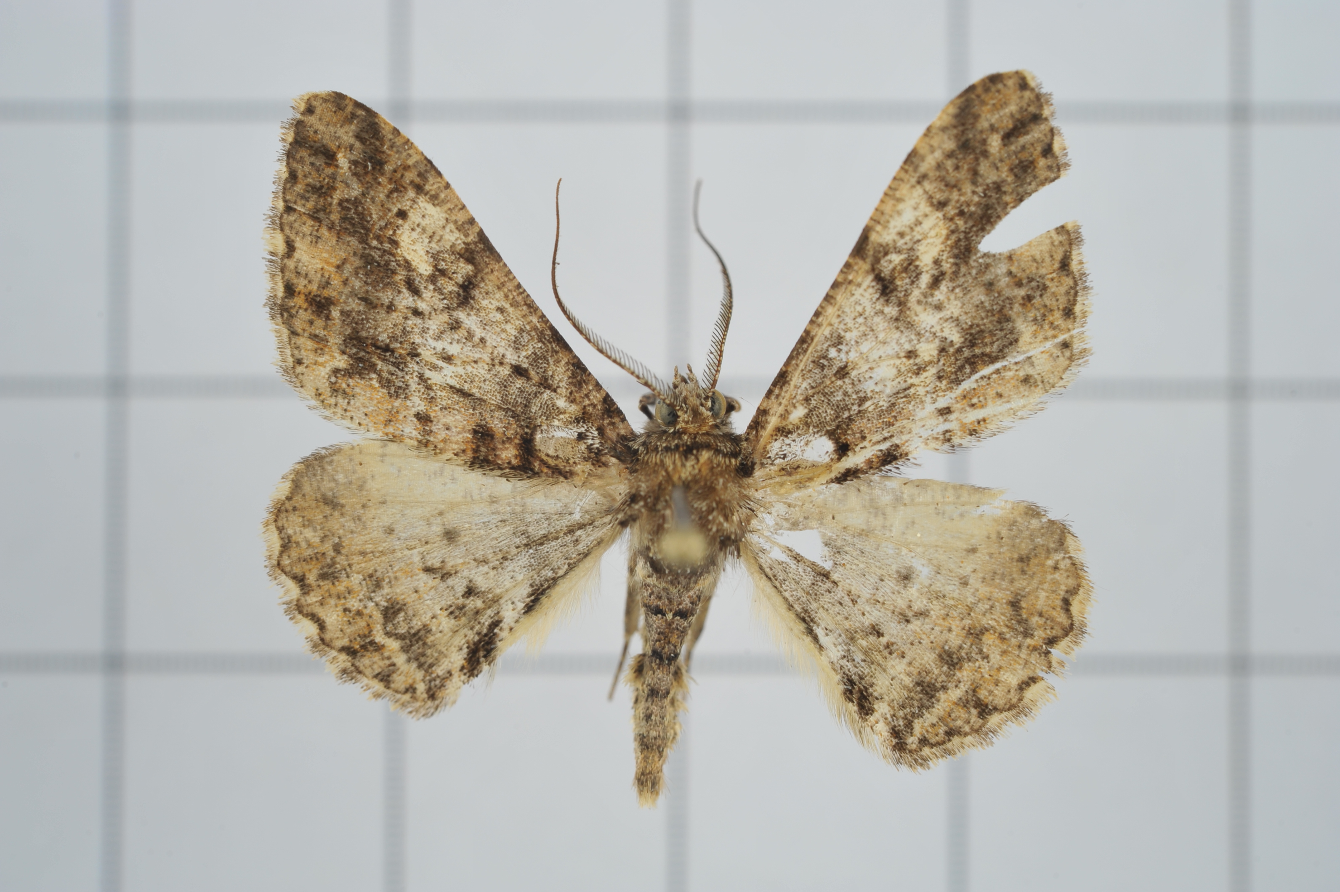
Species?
Alcis taiwanovariegata
